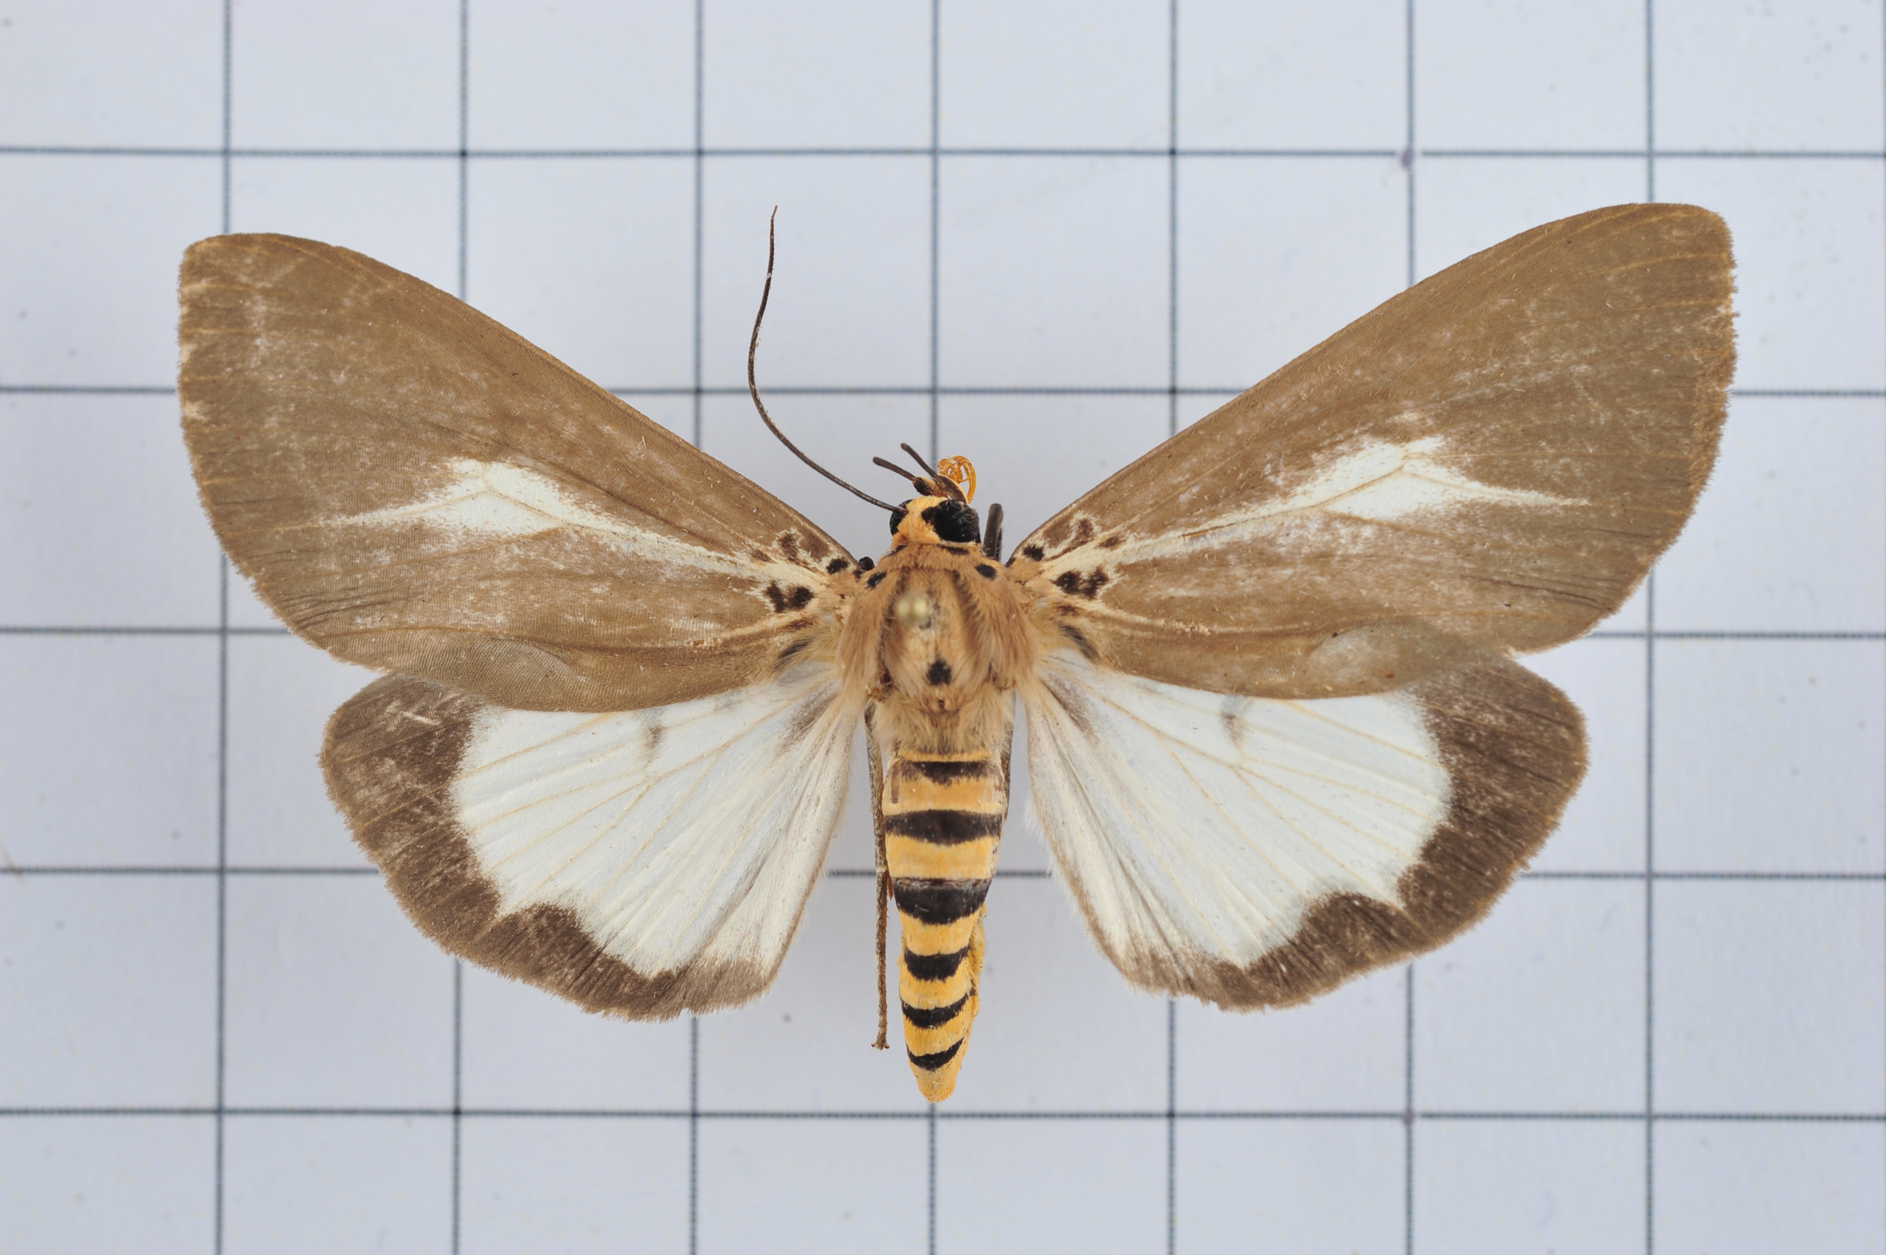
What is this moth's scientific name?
Asota heliconia zebrina
